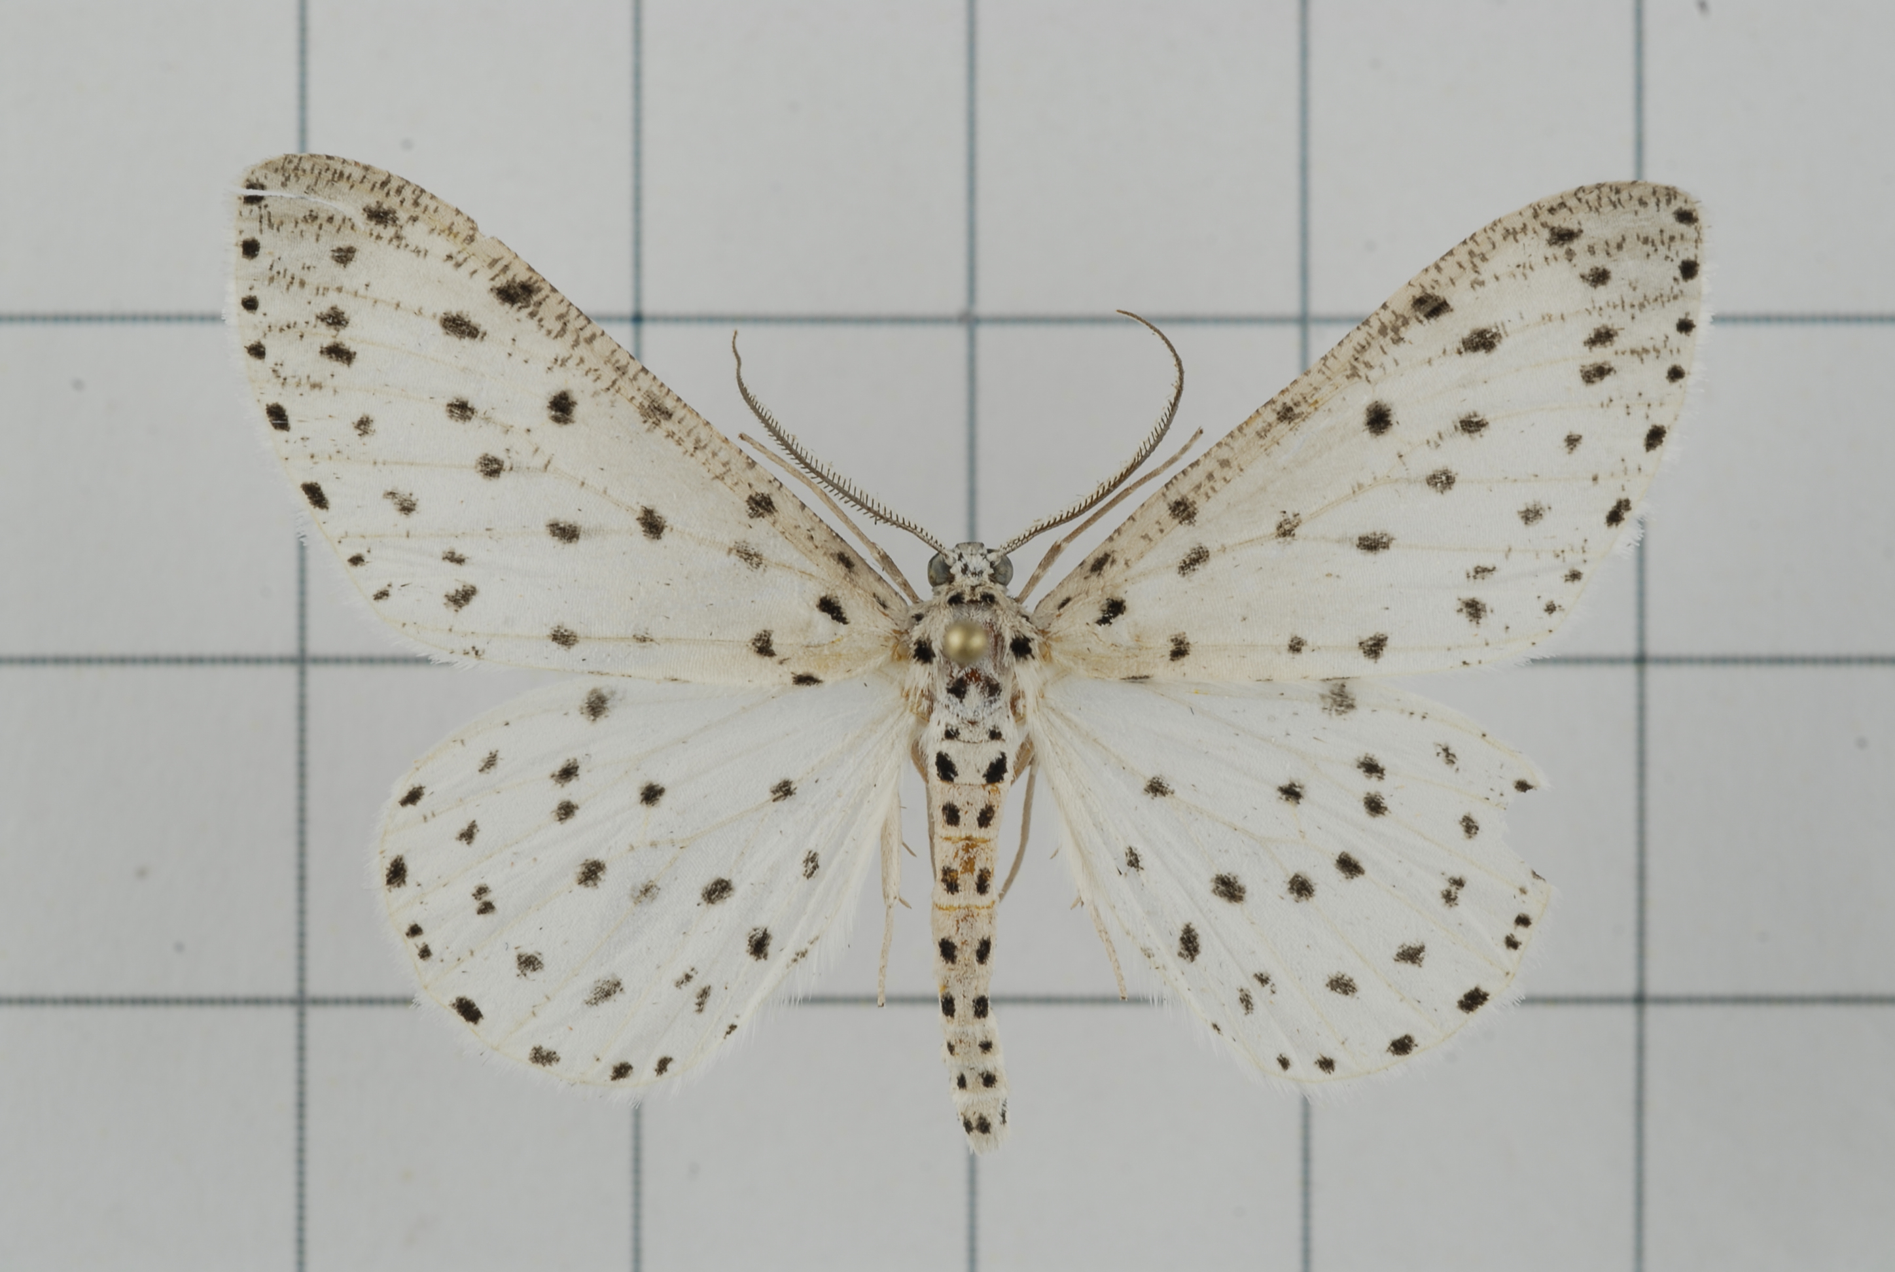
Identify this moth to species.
Xenoplia trivialis
